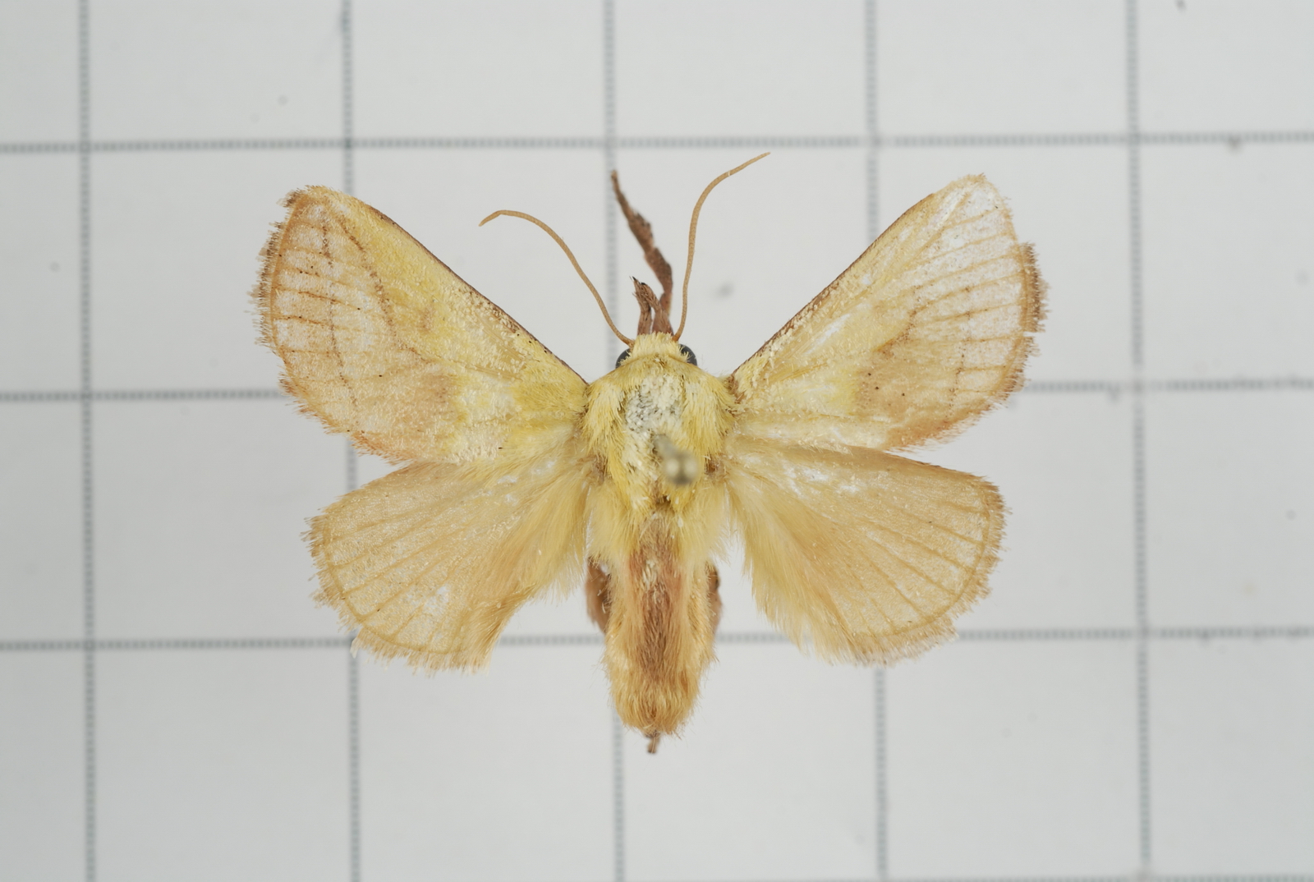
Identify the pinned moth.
Monema rubriceps
